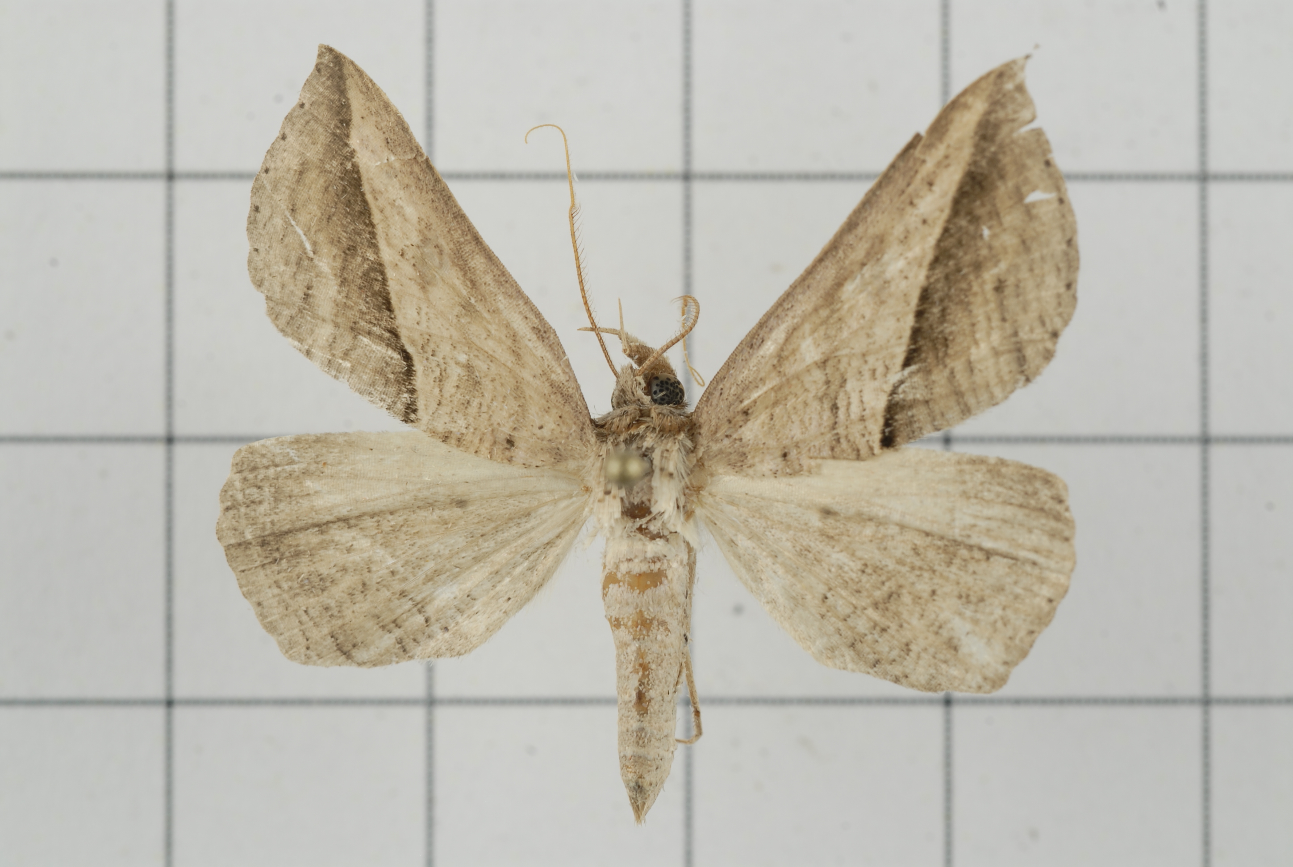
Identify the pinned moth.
Dierna strigata
